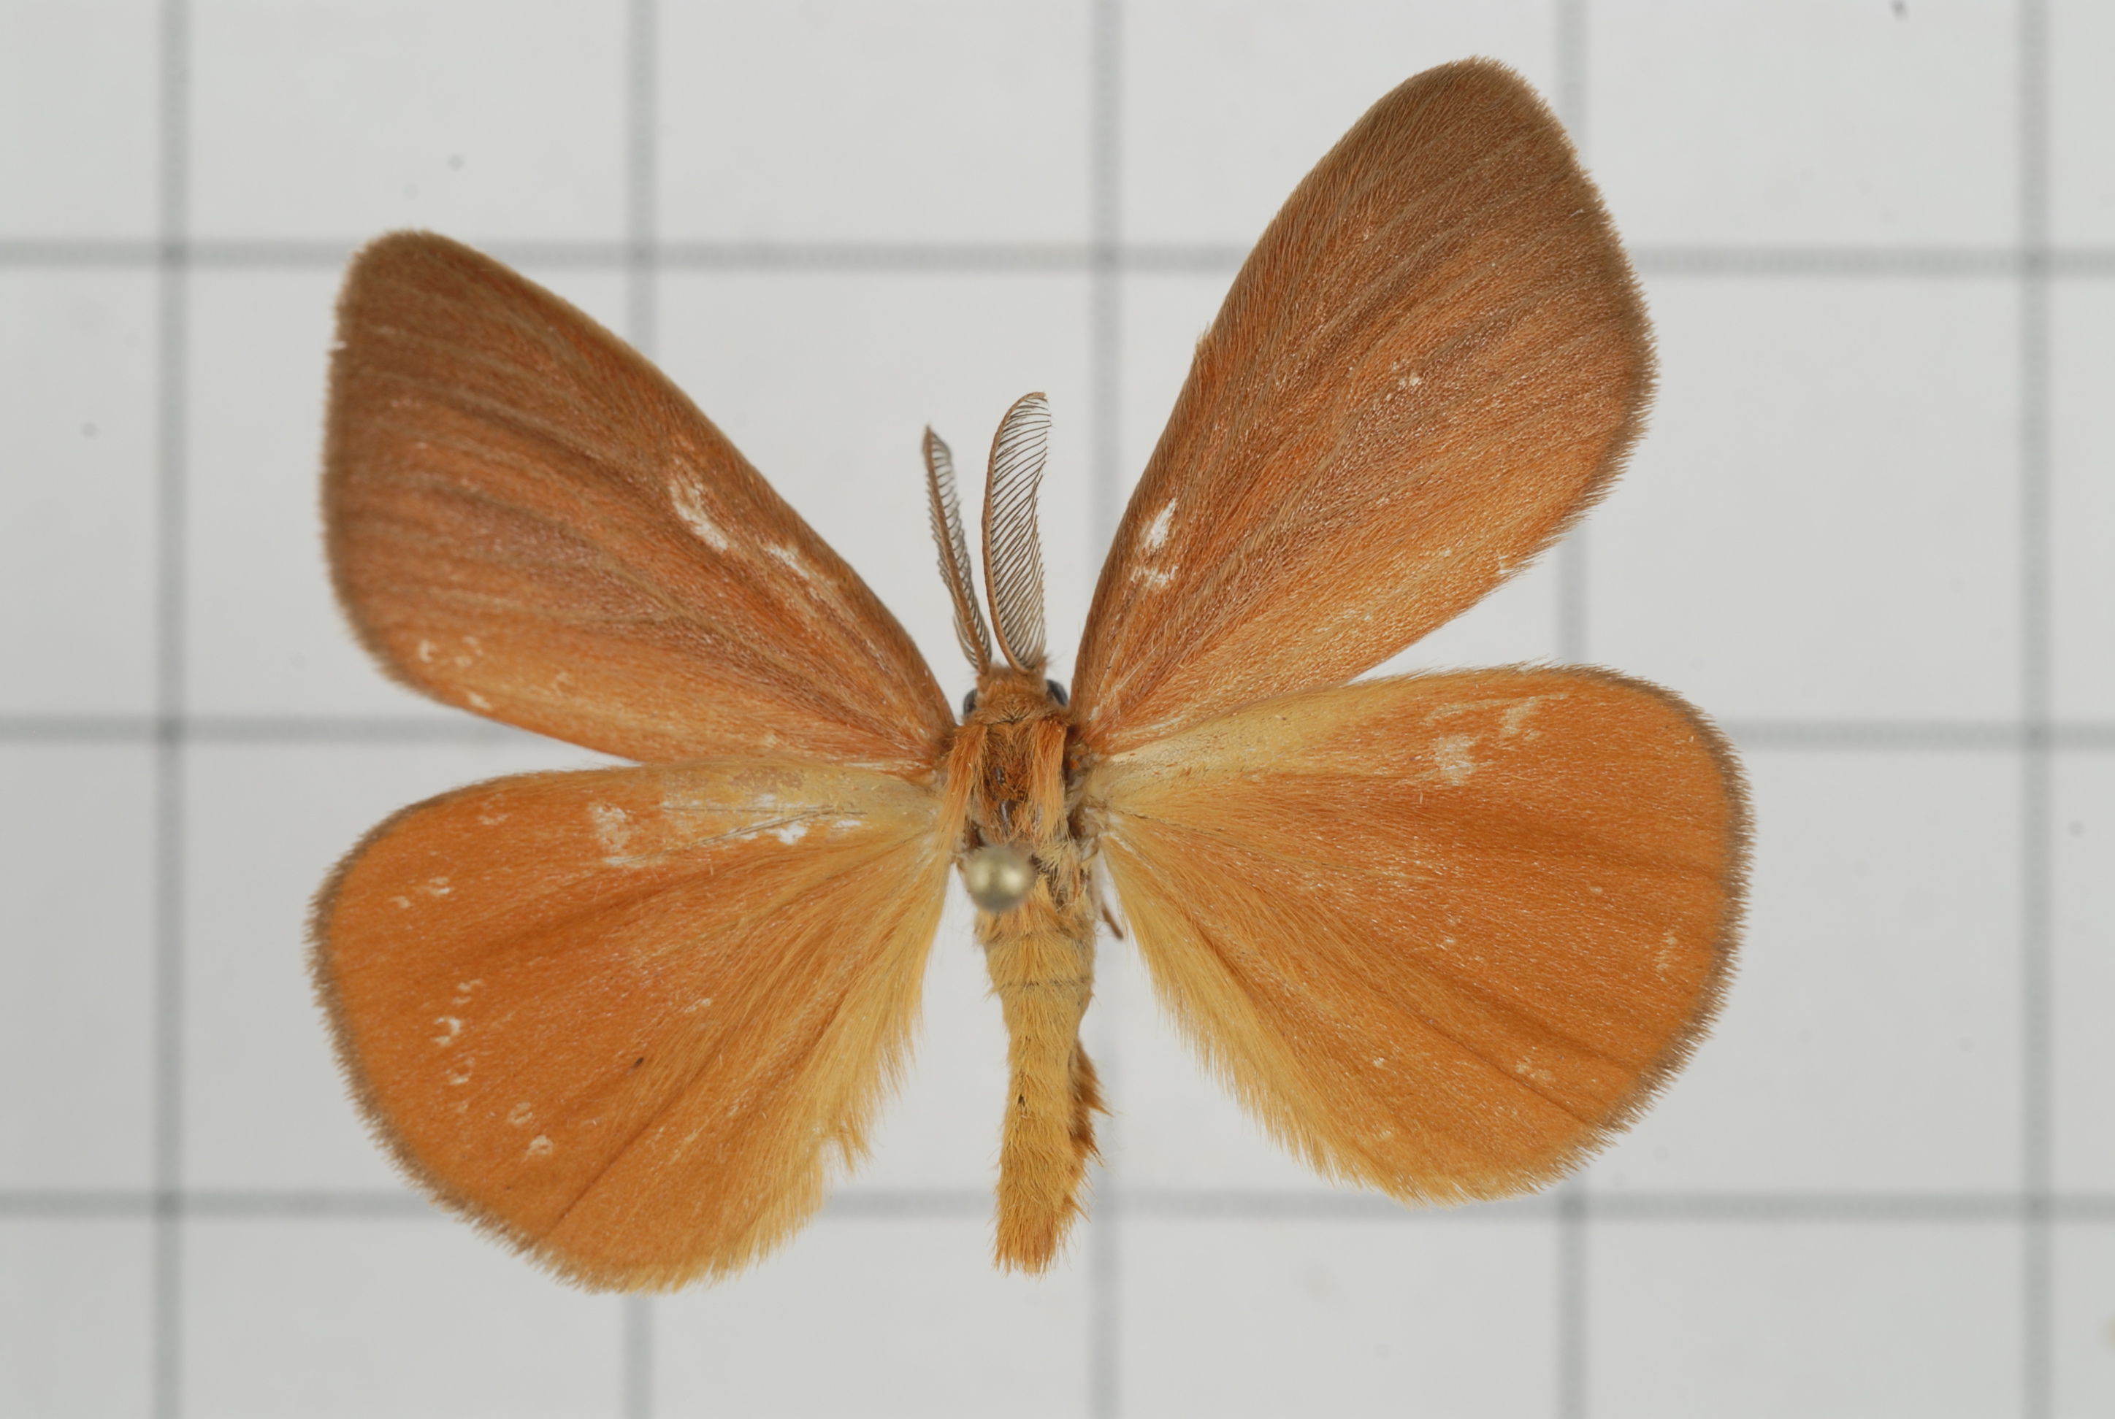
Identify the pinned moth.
Pantana substrigosa
